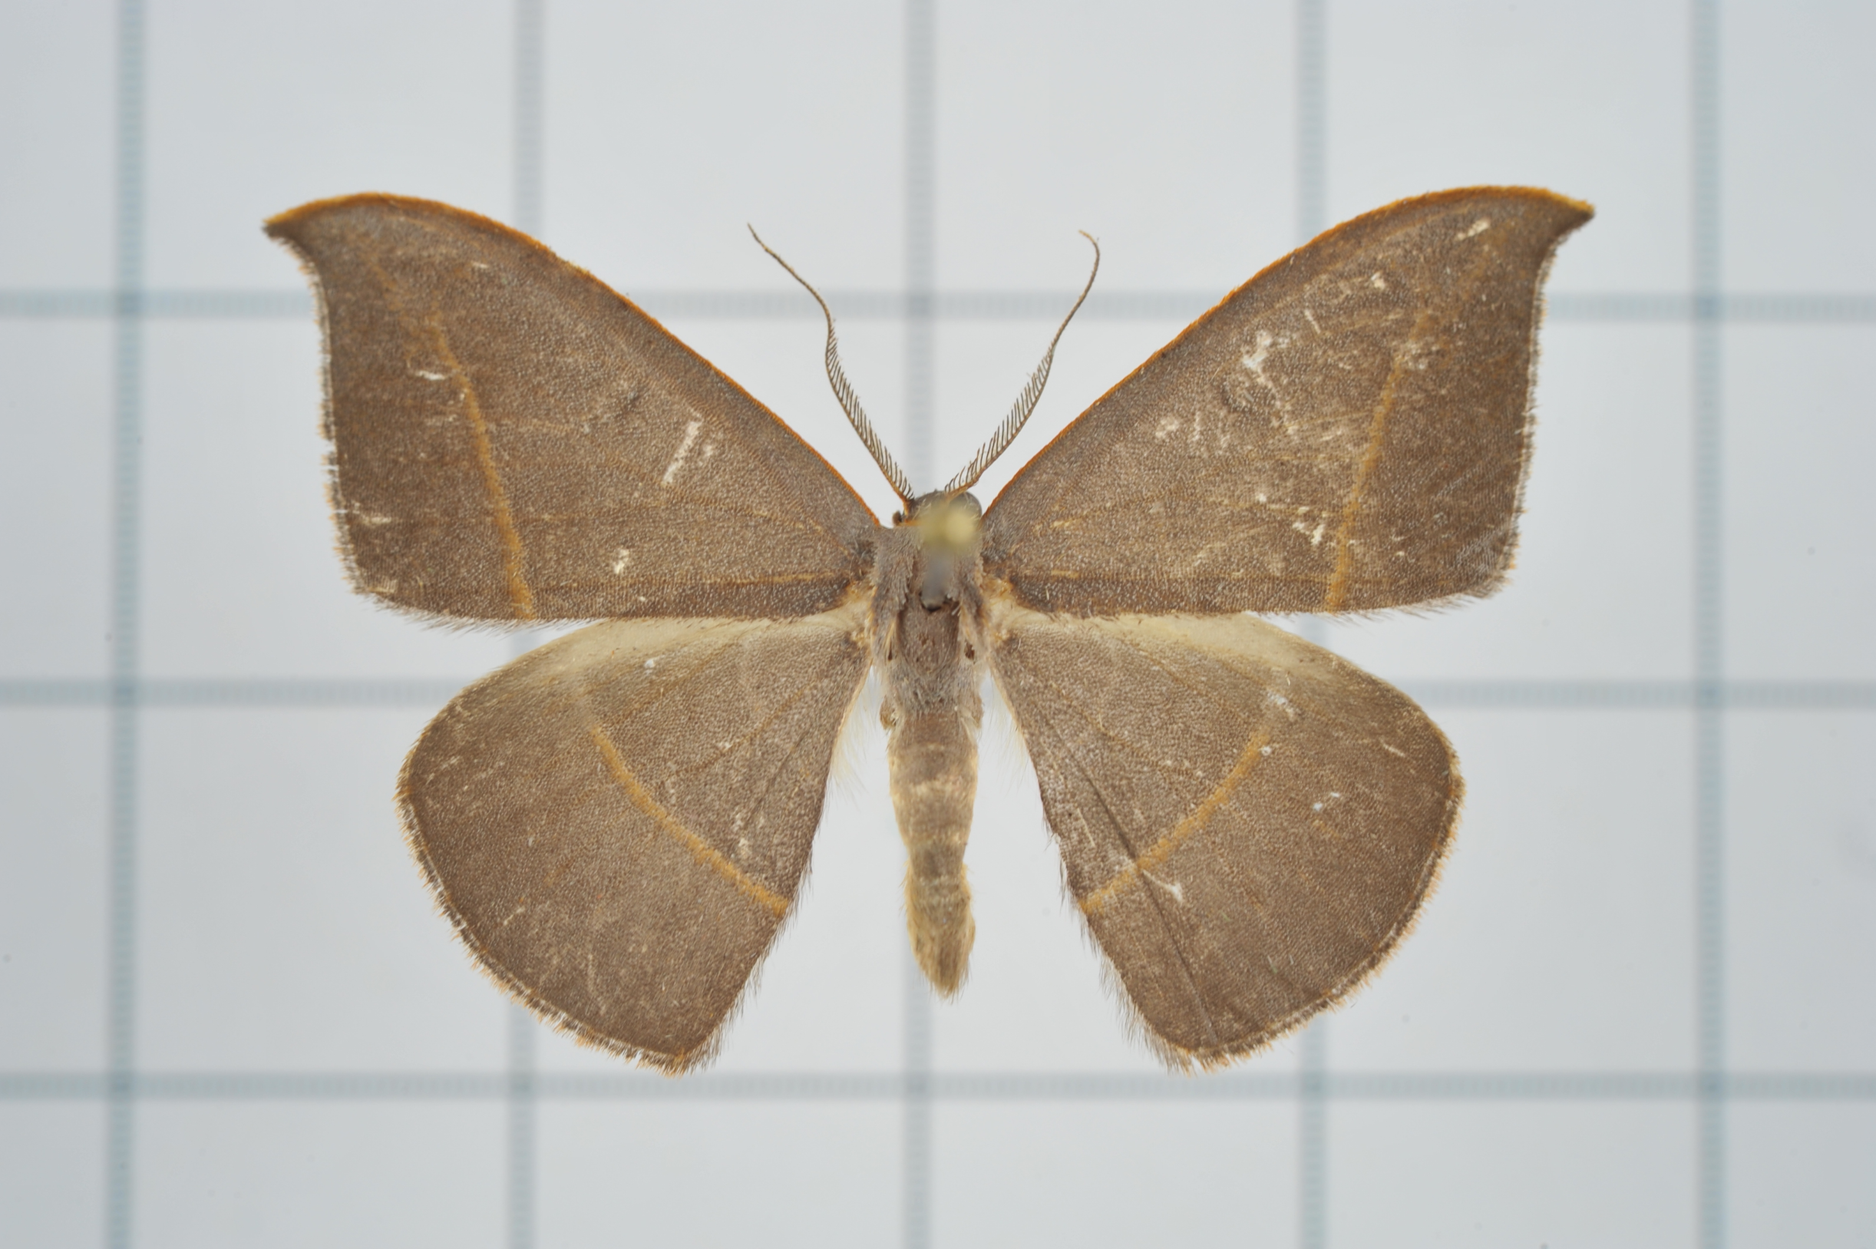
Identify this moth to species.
Microblepsis violacea
